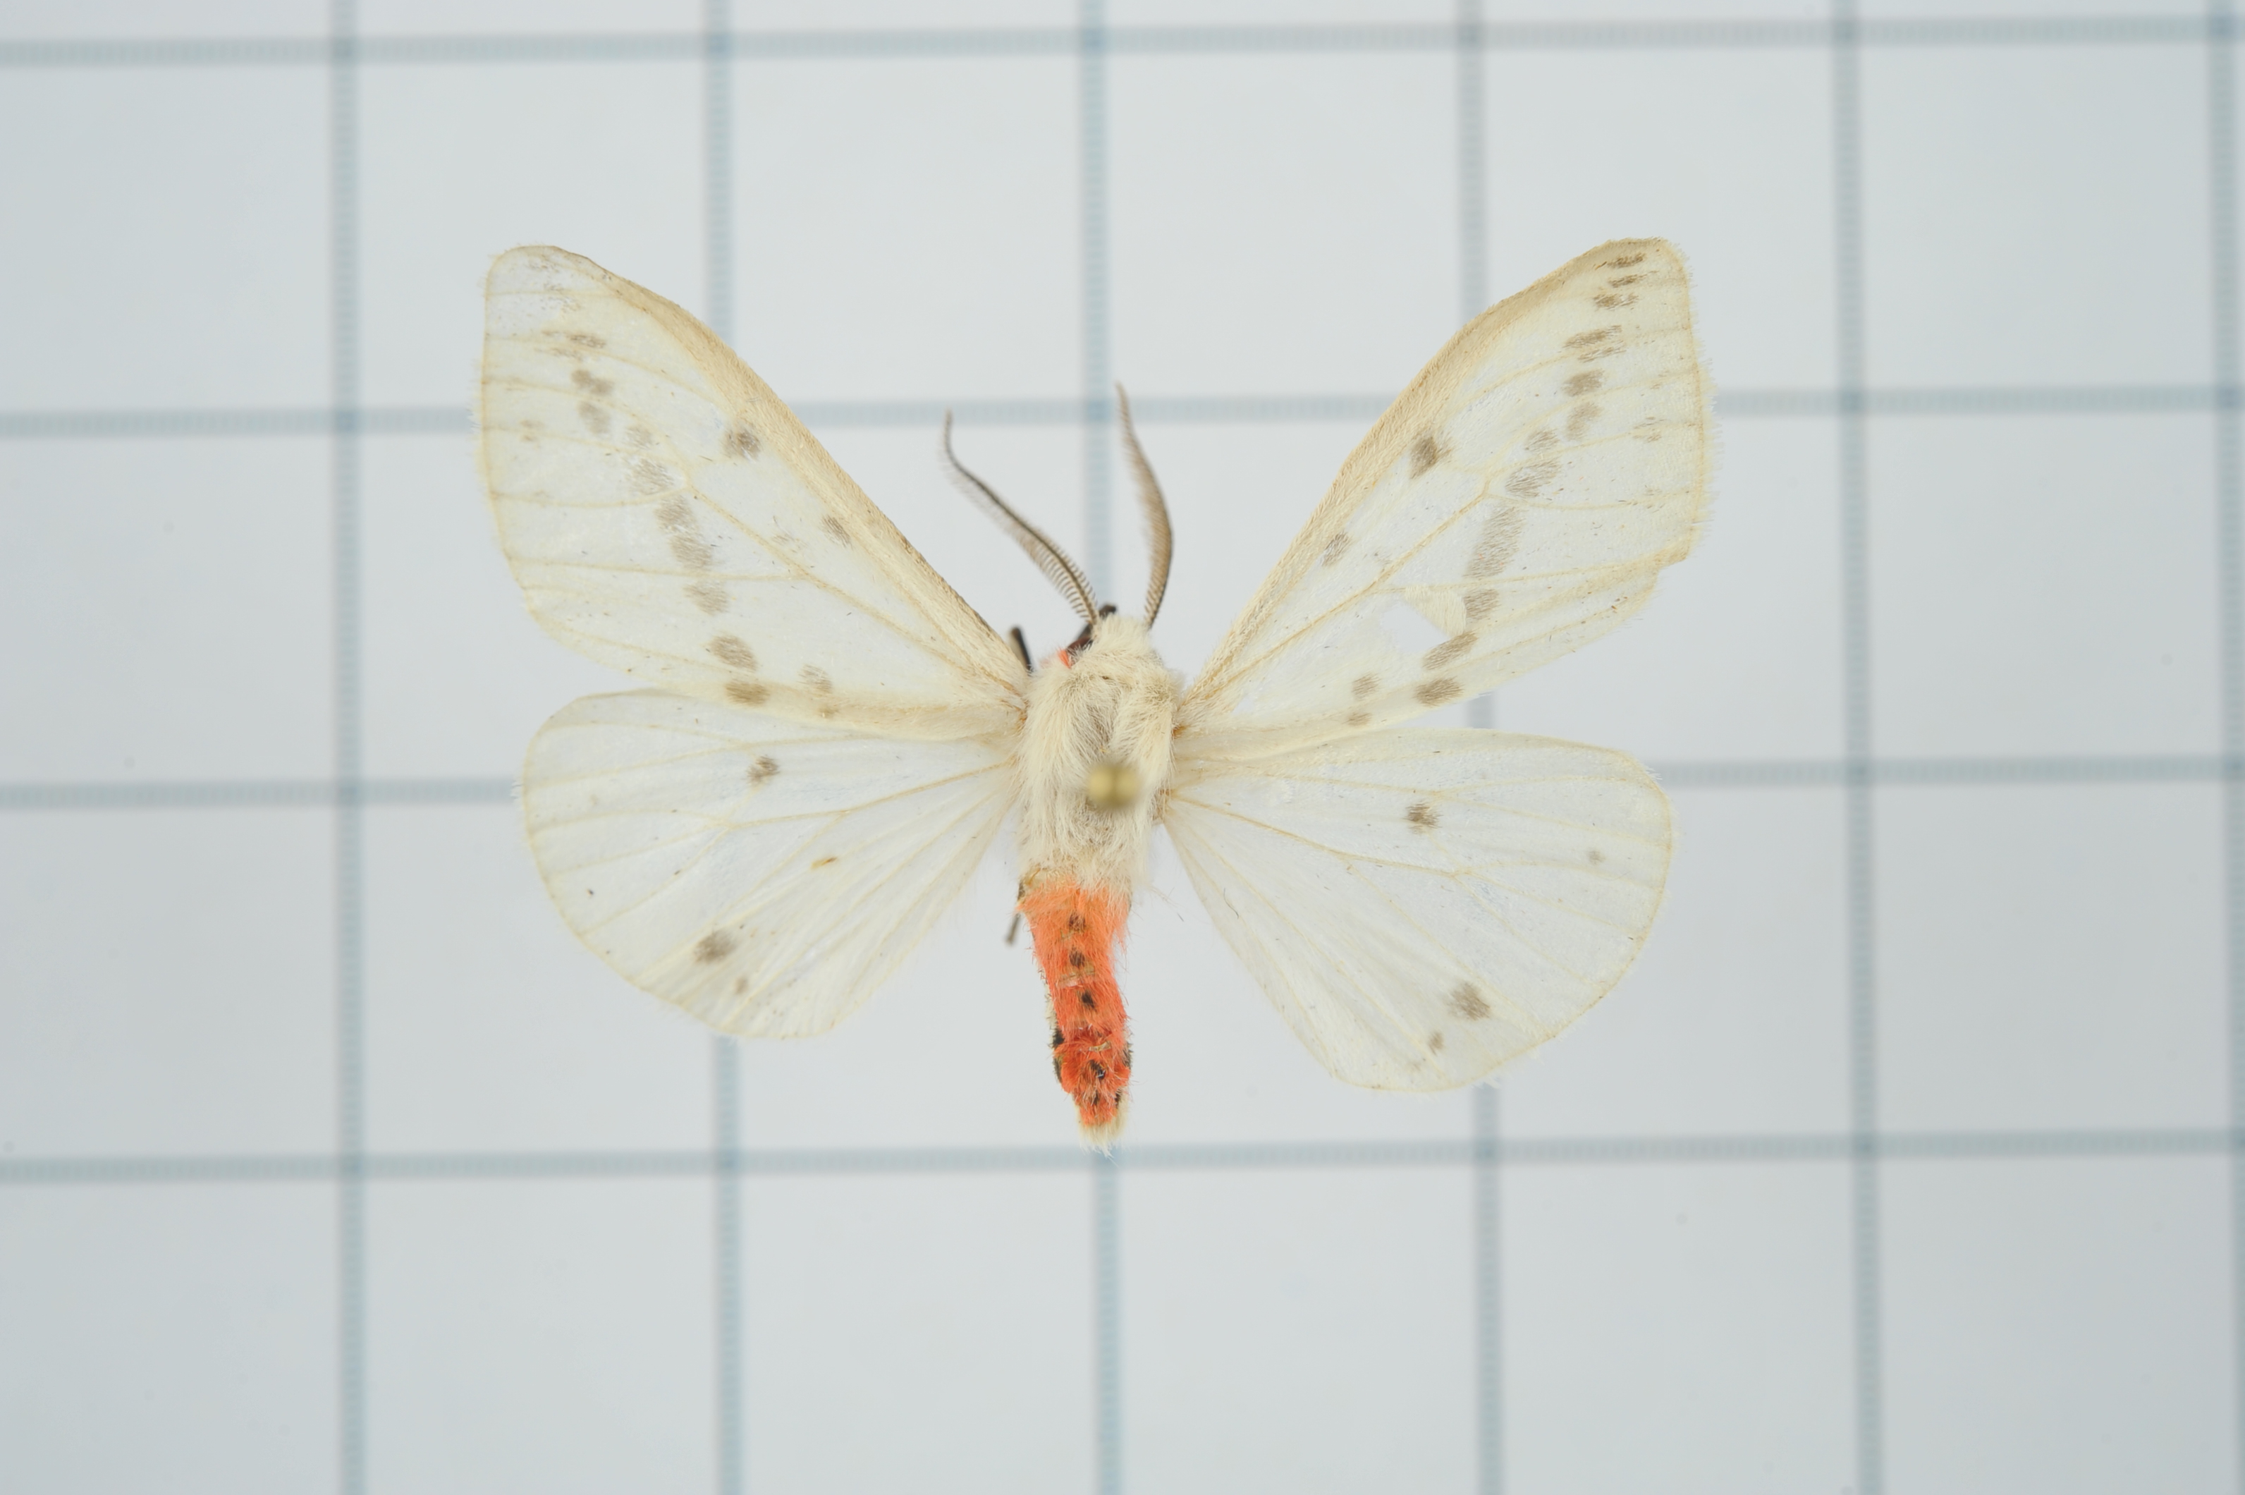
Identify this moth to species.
Lemyra nigricosta
